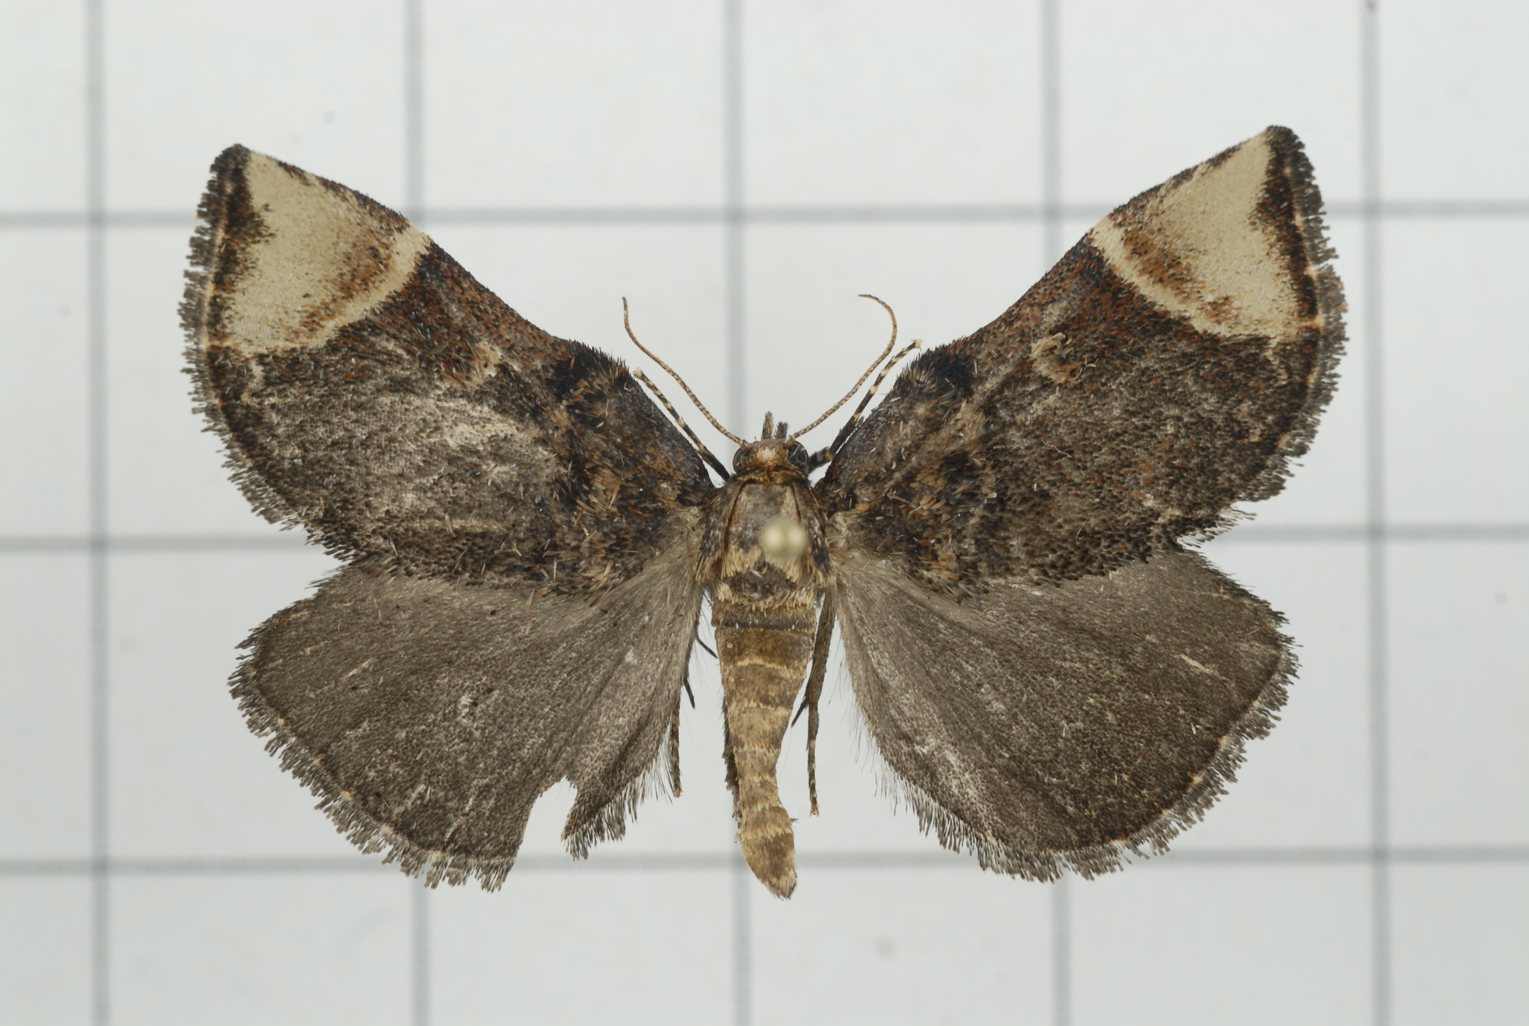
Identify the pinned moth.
Omphalomia hirta
